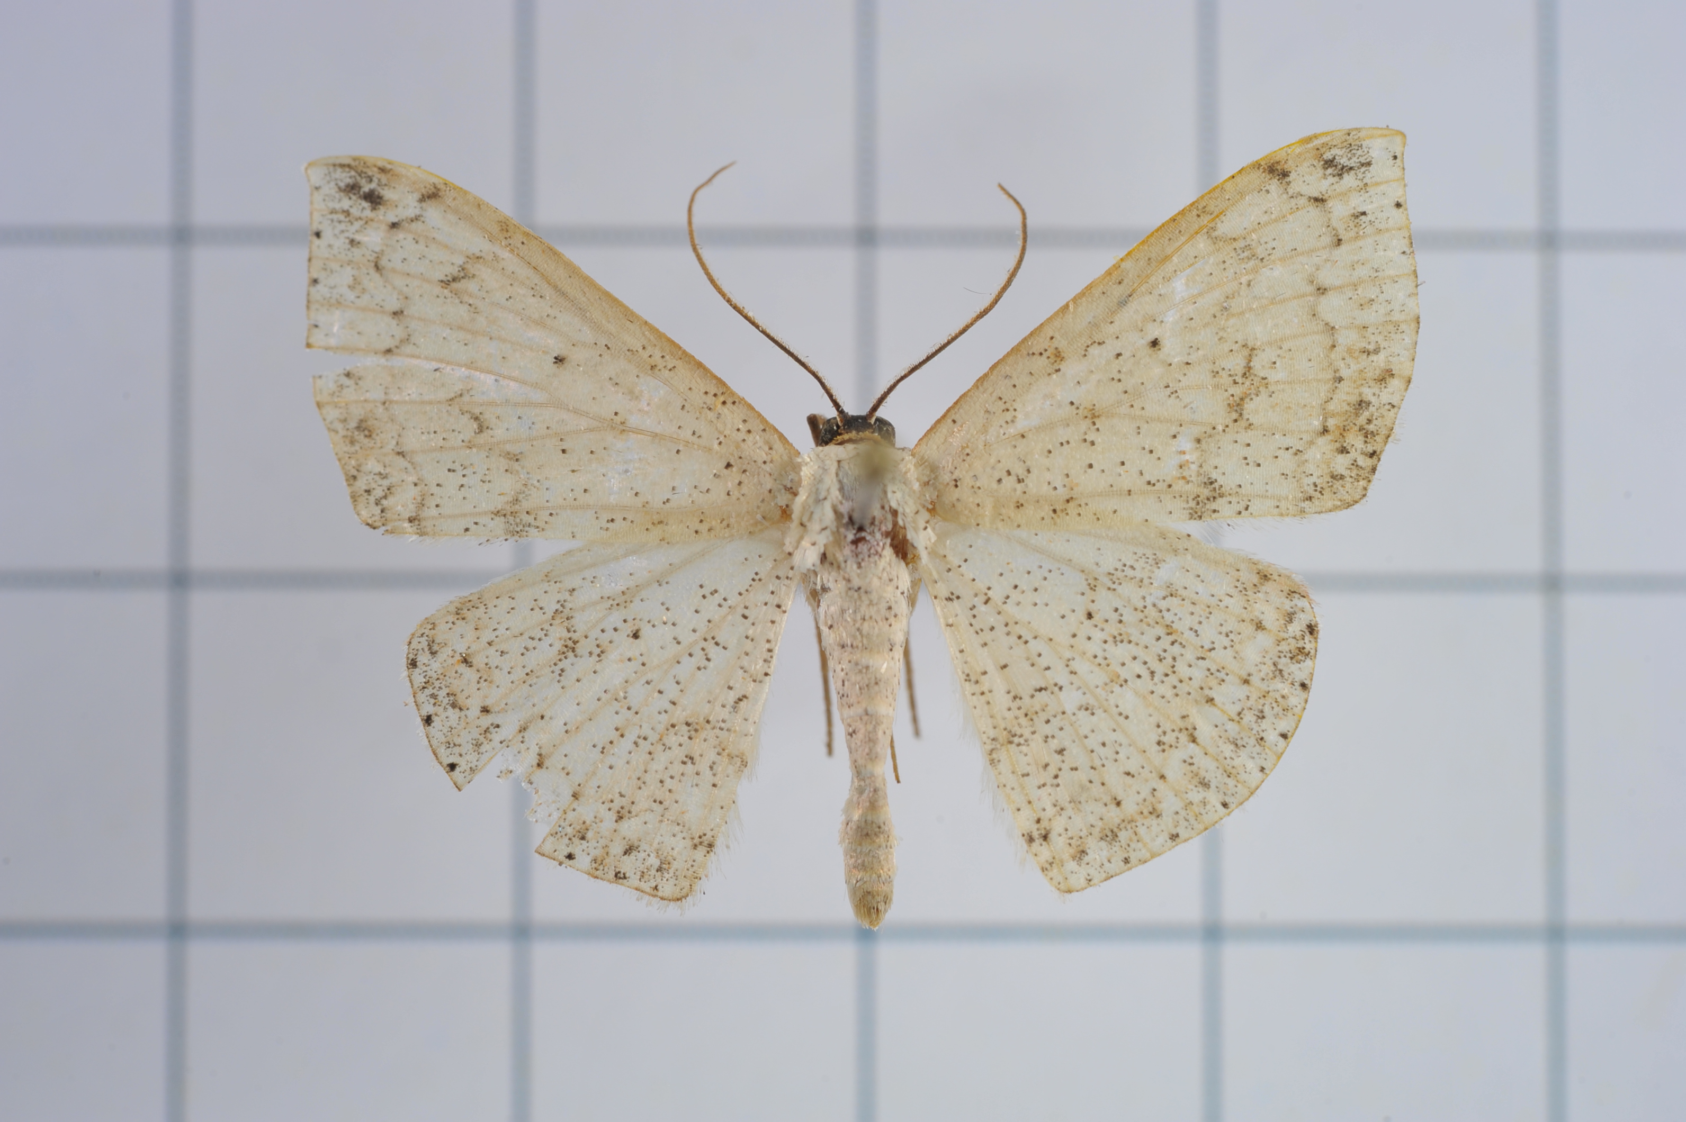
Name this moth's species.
Somatina plynusaria
